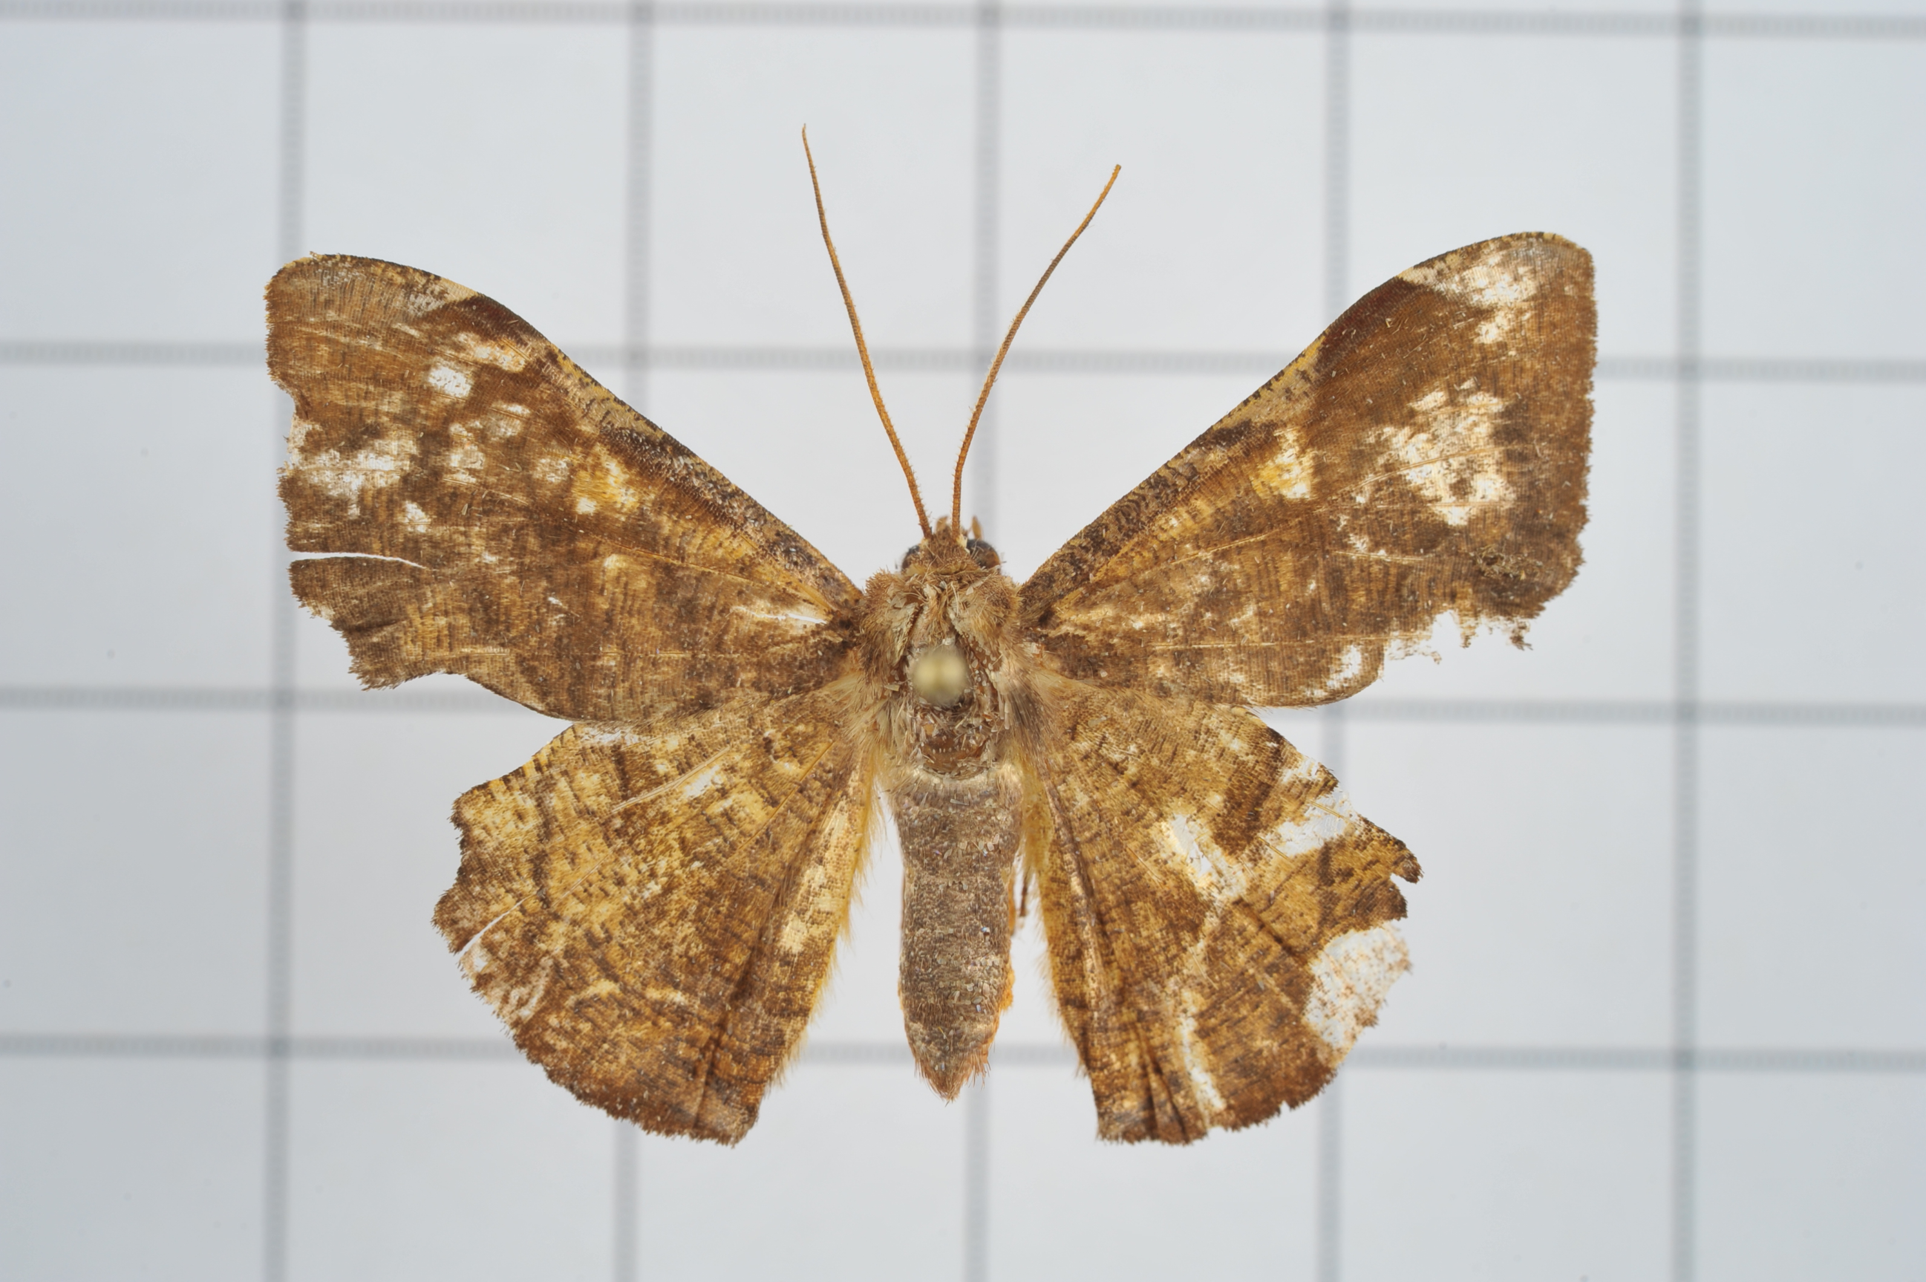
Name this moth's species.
Fascellina chromataria
